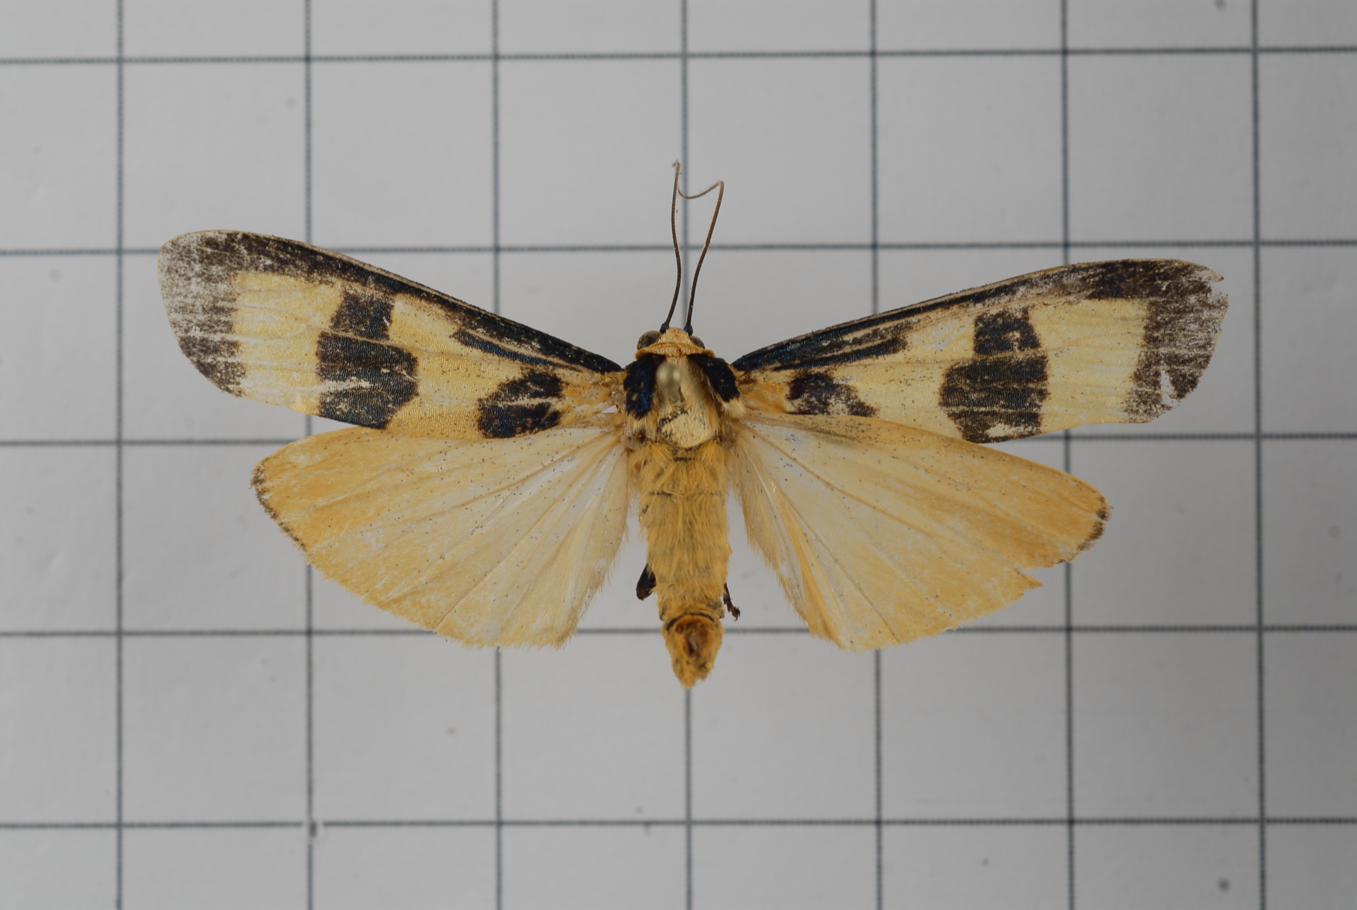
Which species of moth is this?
Chrysaeglia magnifica
